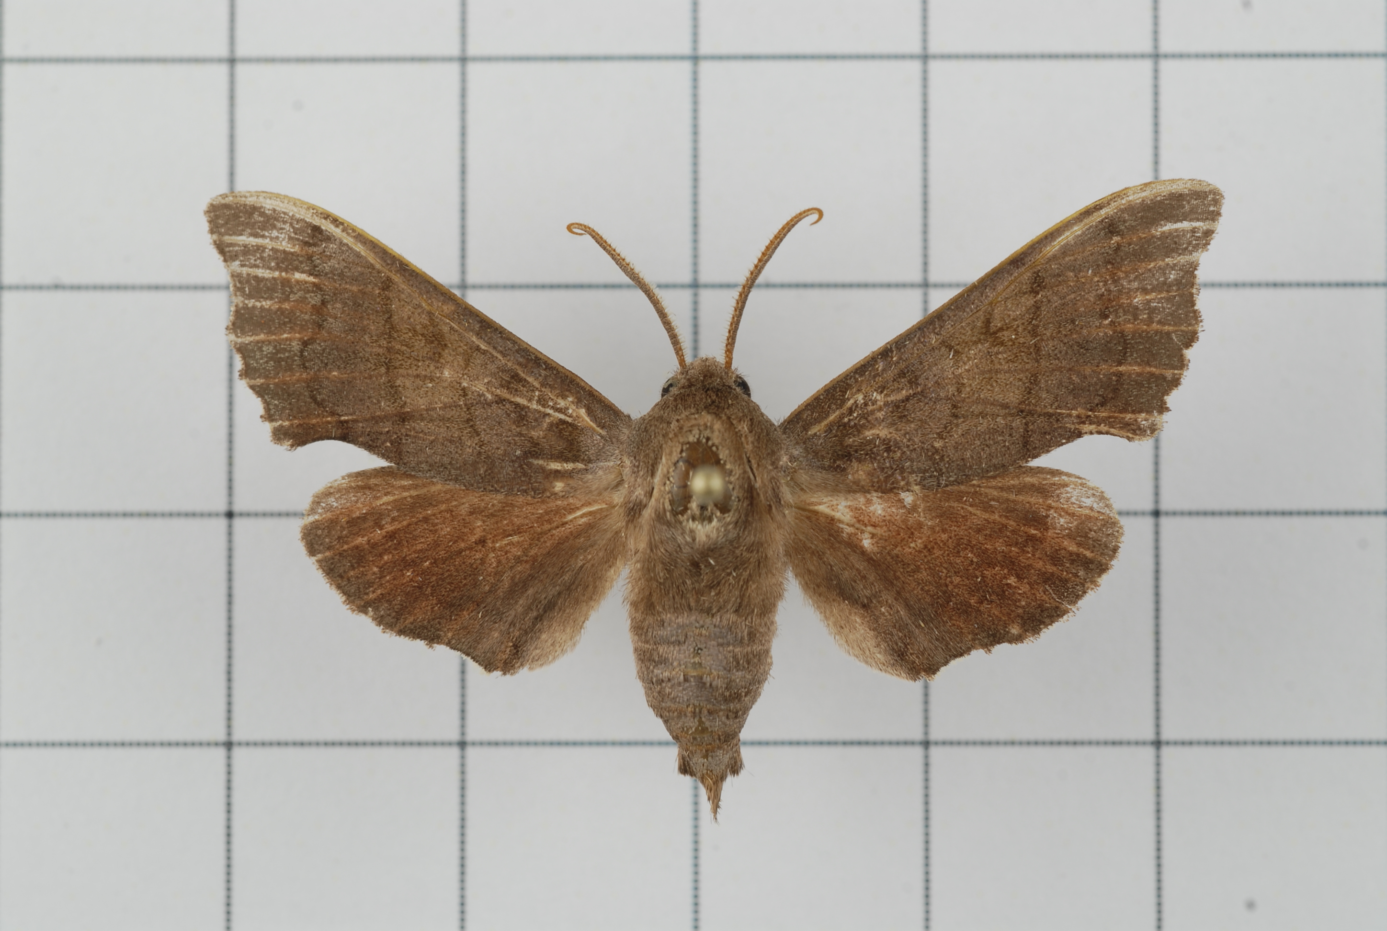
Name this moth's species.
Cypoides chinensis
